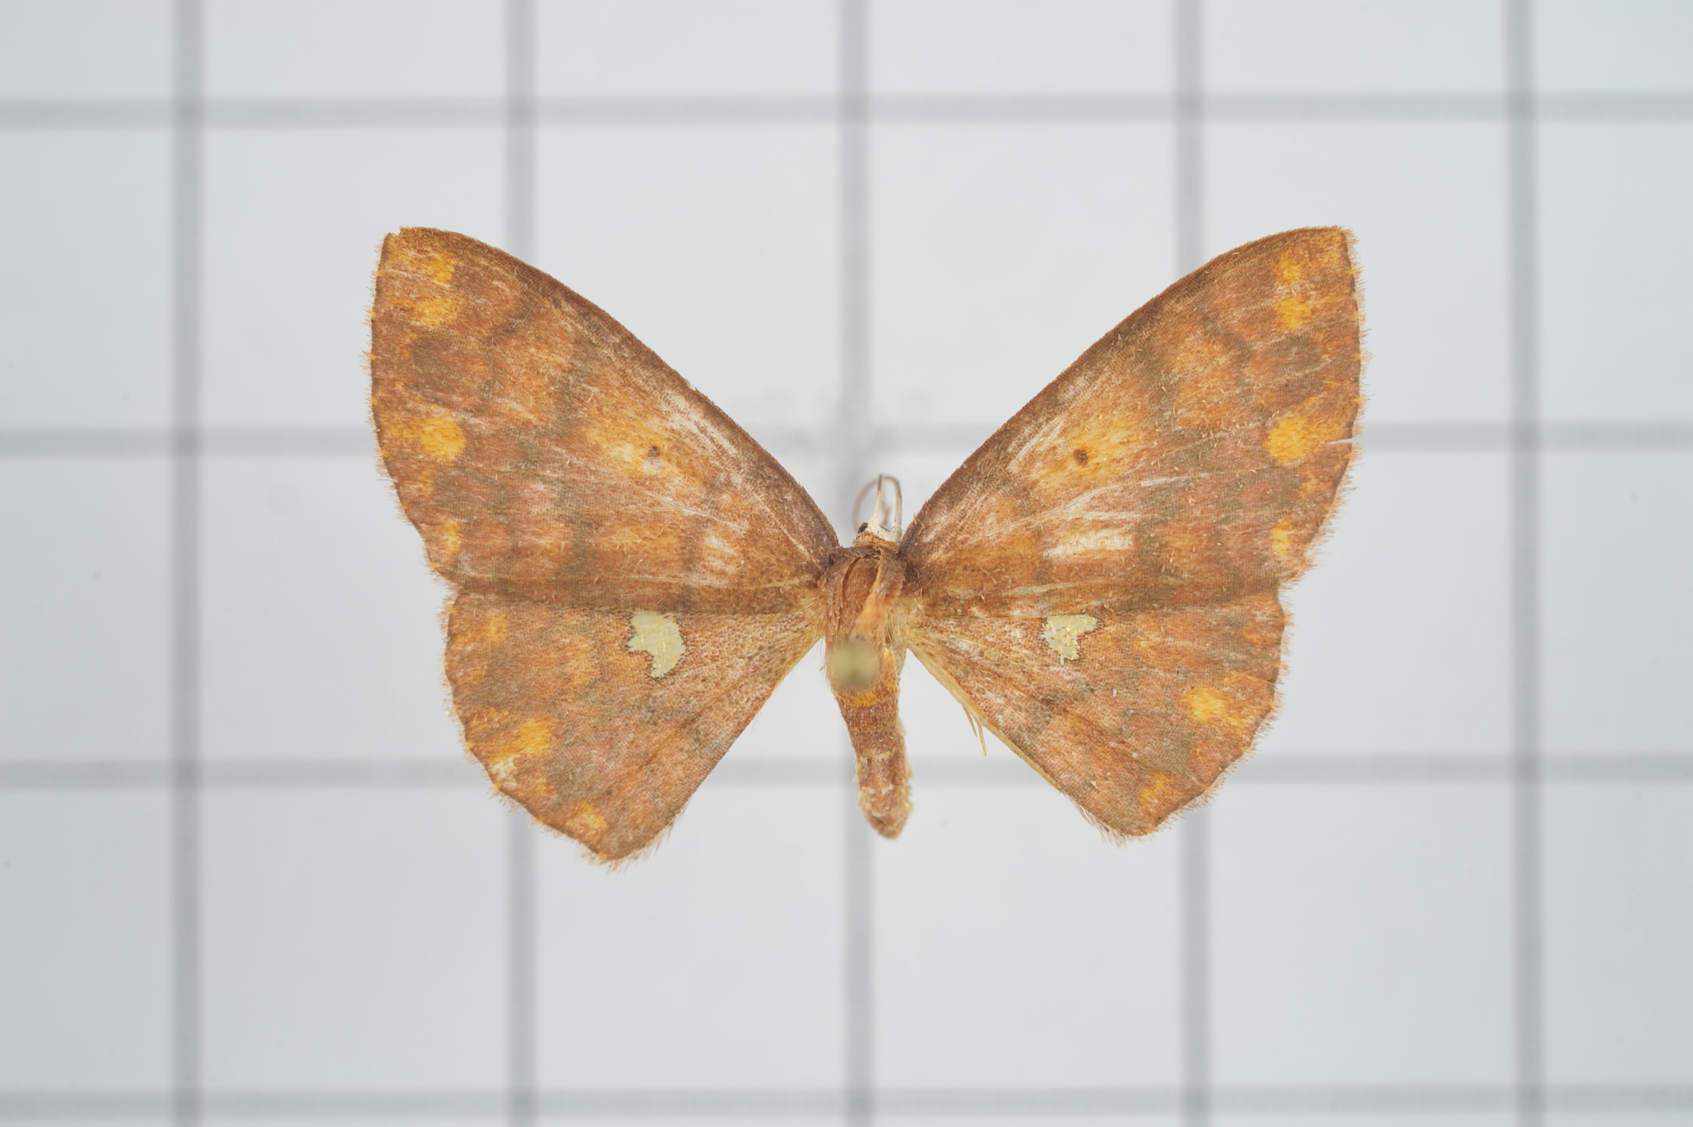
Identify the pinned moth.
Discoglypha locupletata
